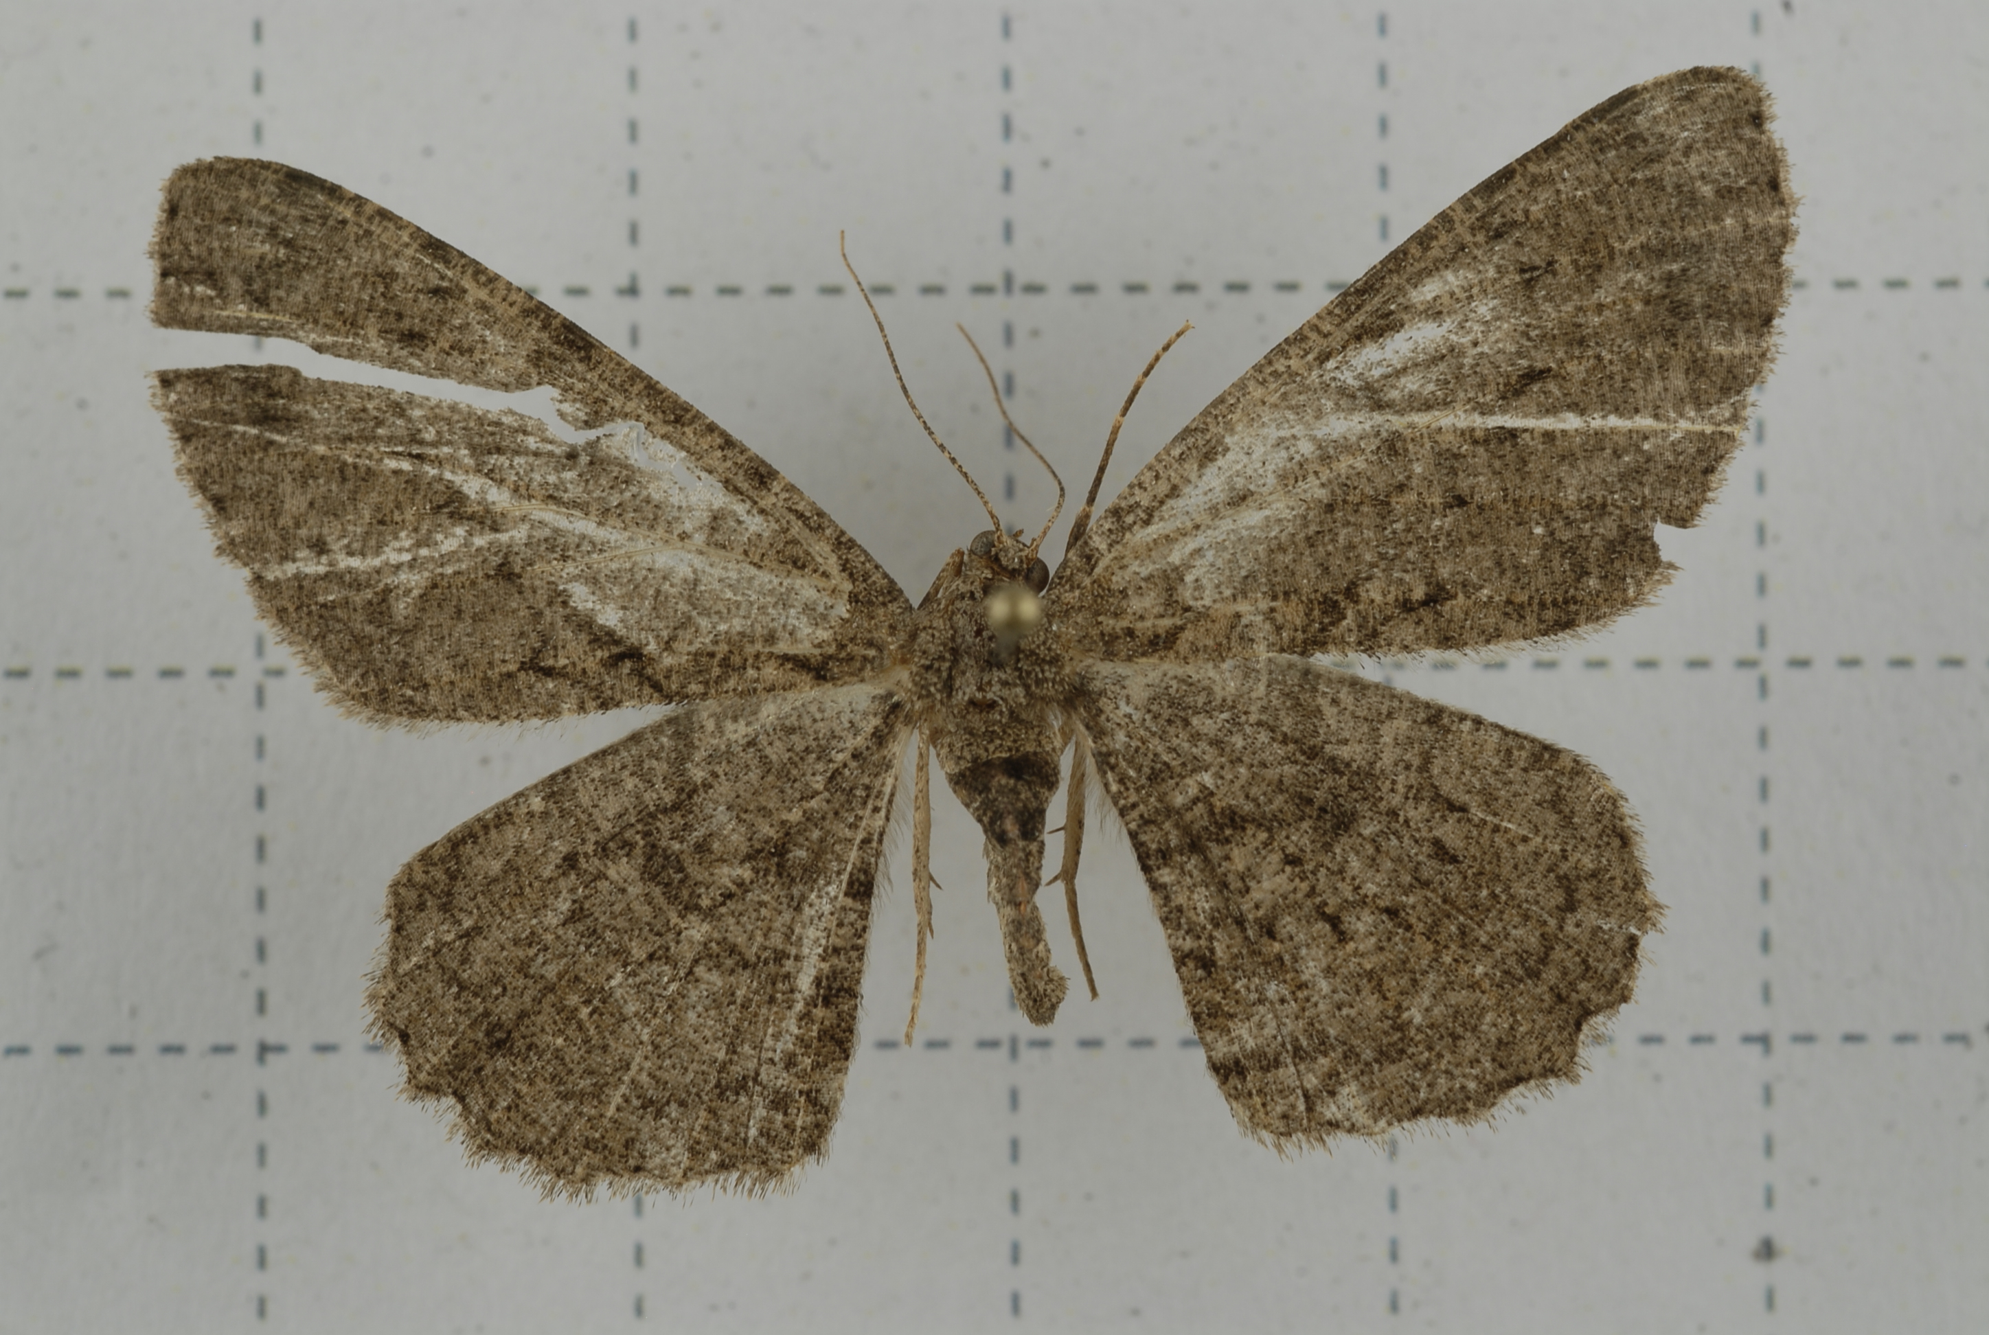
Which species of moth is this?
Hypomecis punctinalis glos
